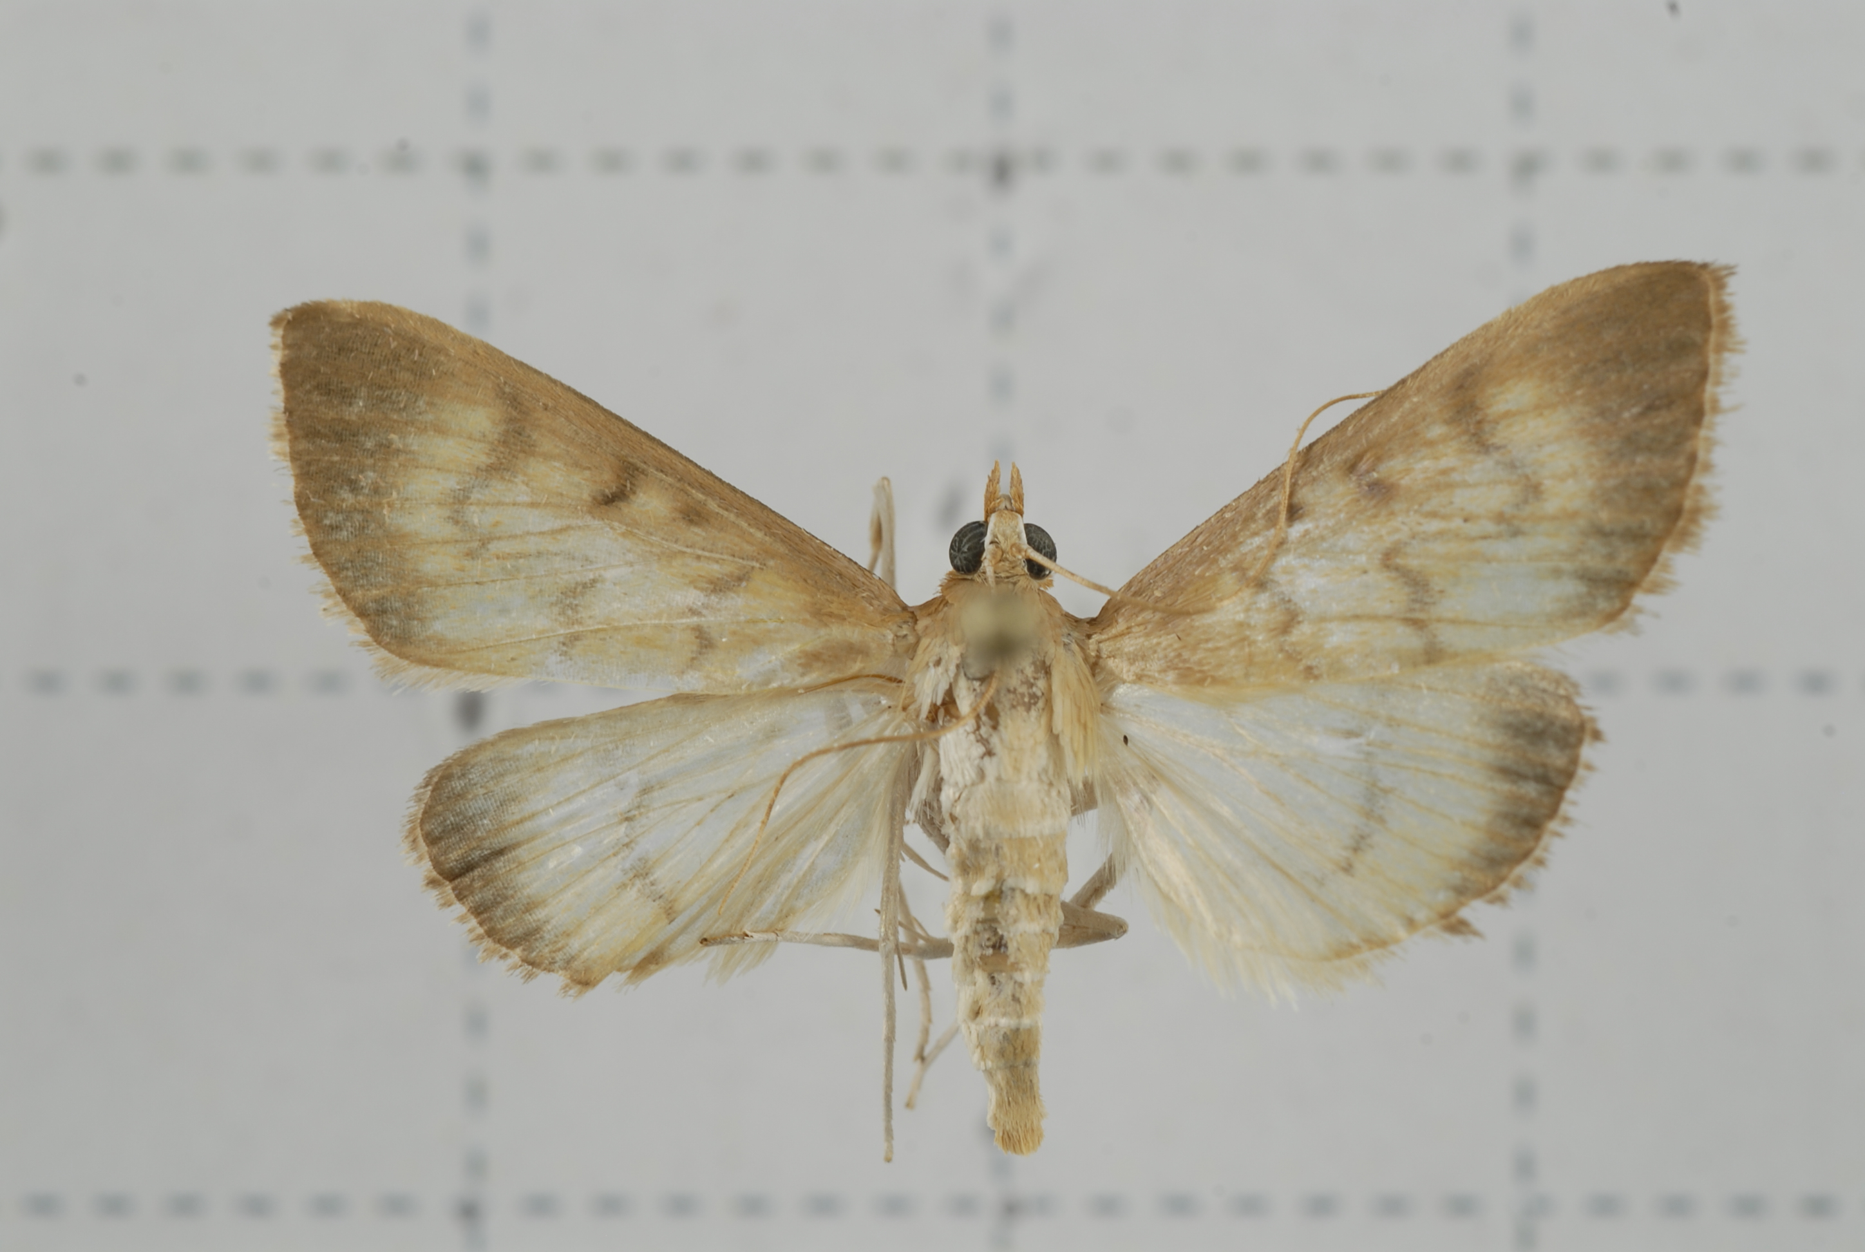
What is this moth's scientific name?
Crypsiptya coclesalis
